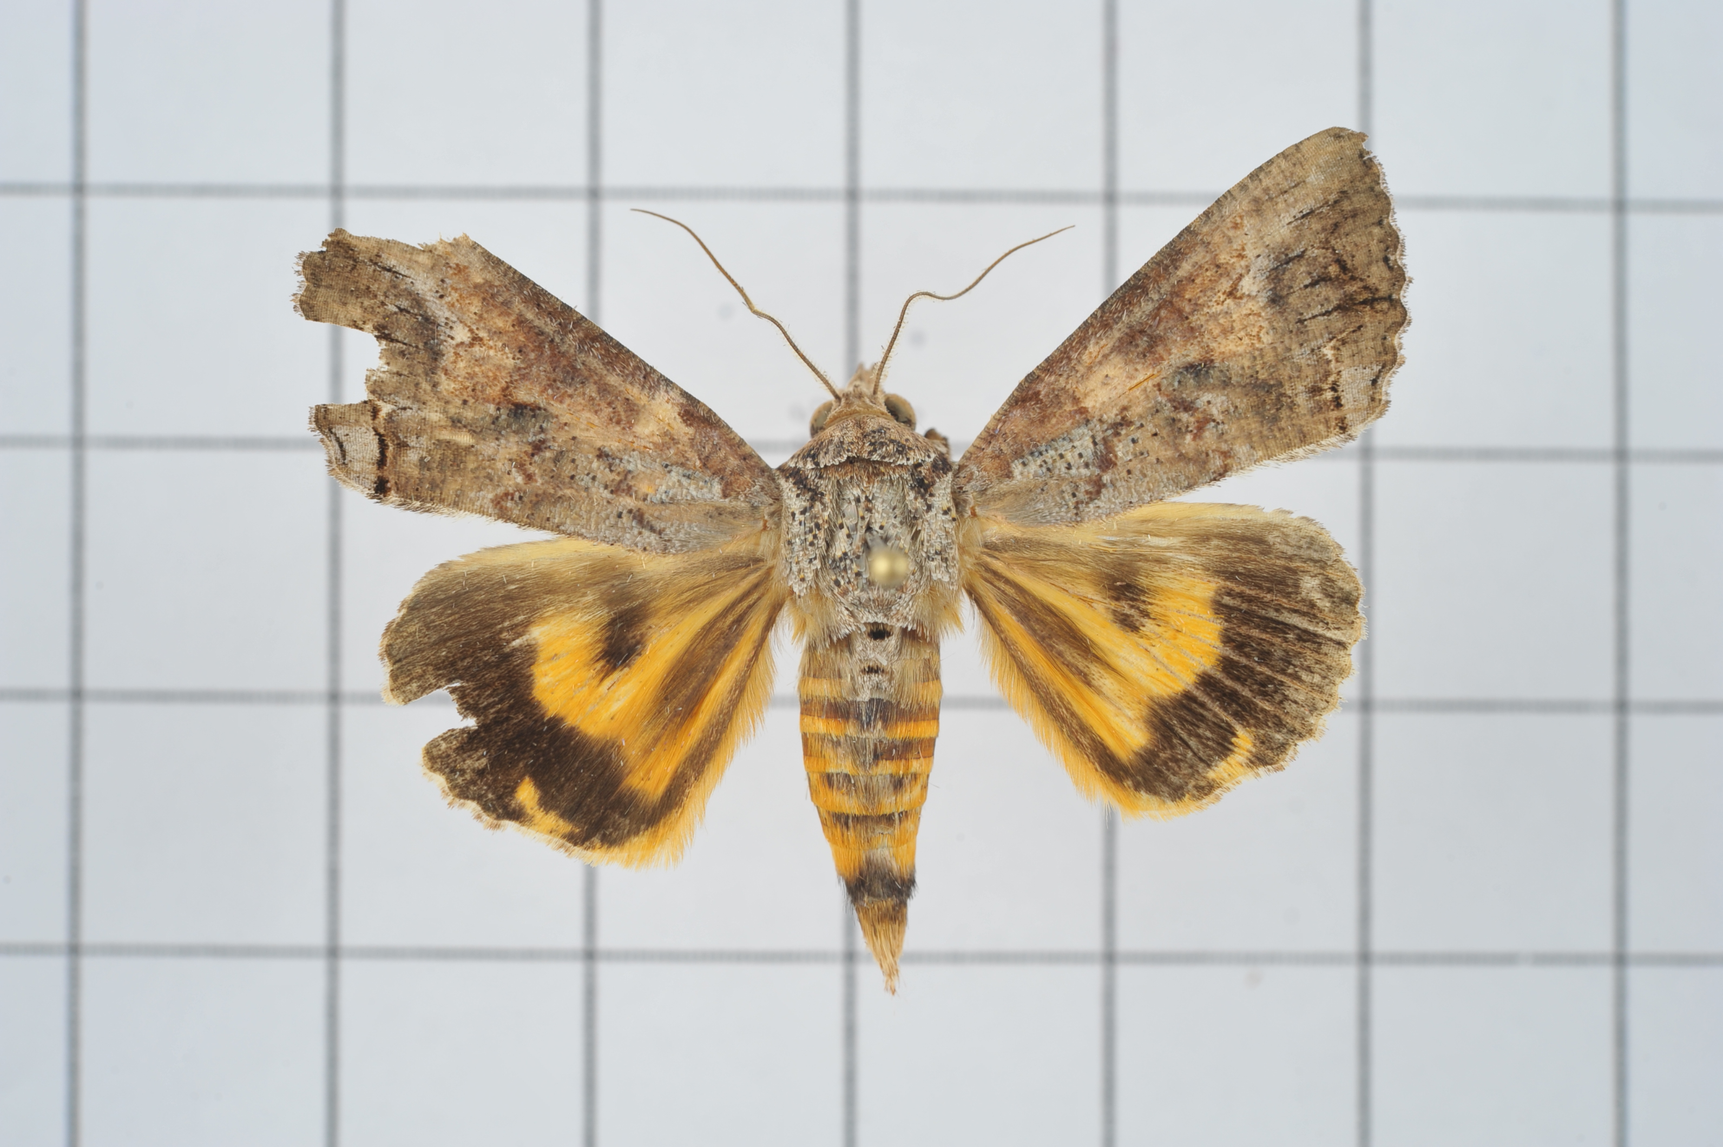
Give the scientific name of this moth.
Hypocala deflorata deflorata
